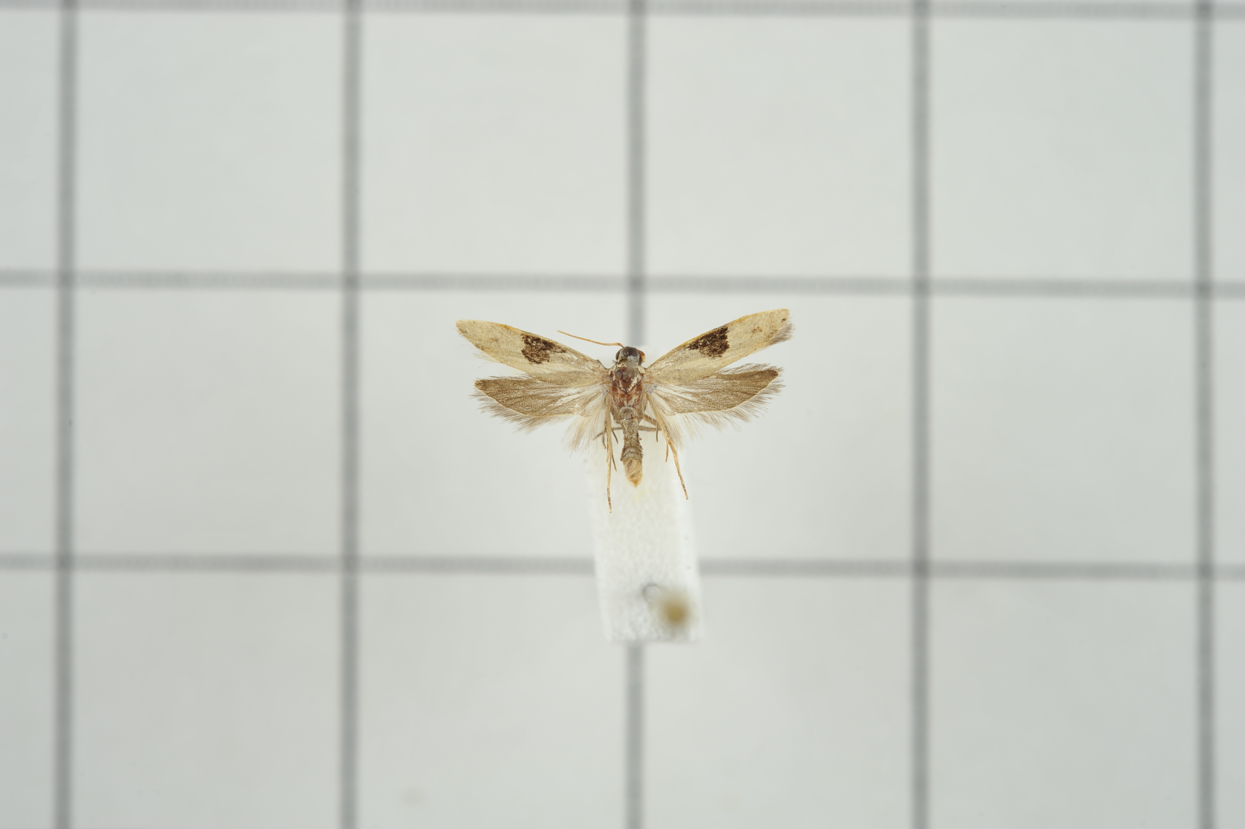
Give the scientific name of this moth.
Anarsia tricornis
